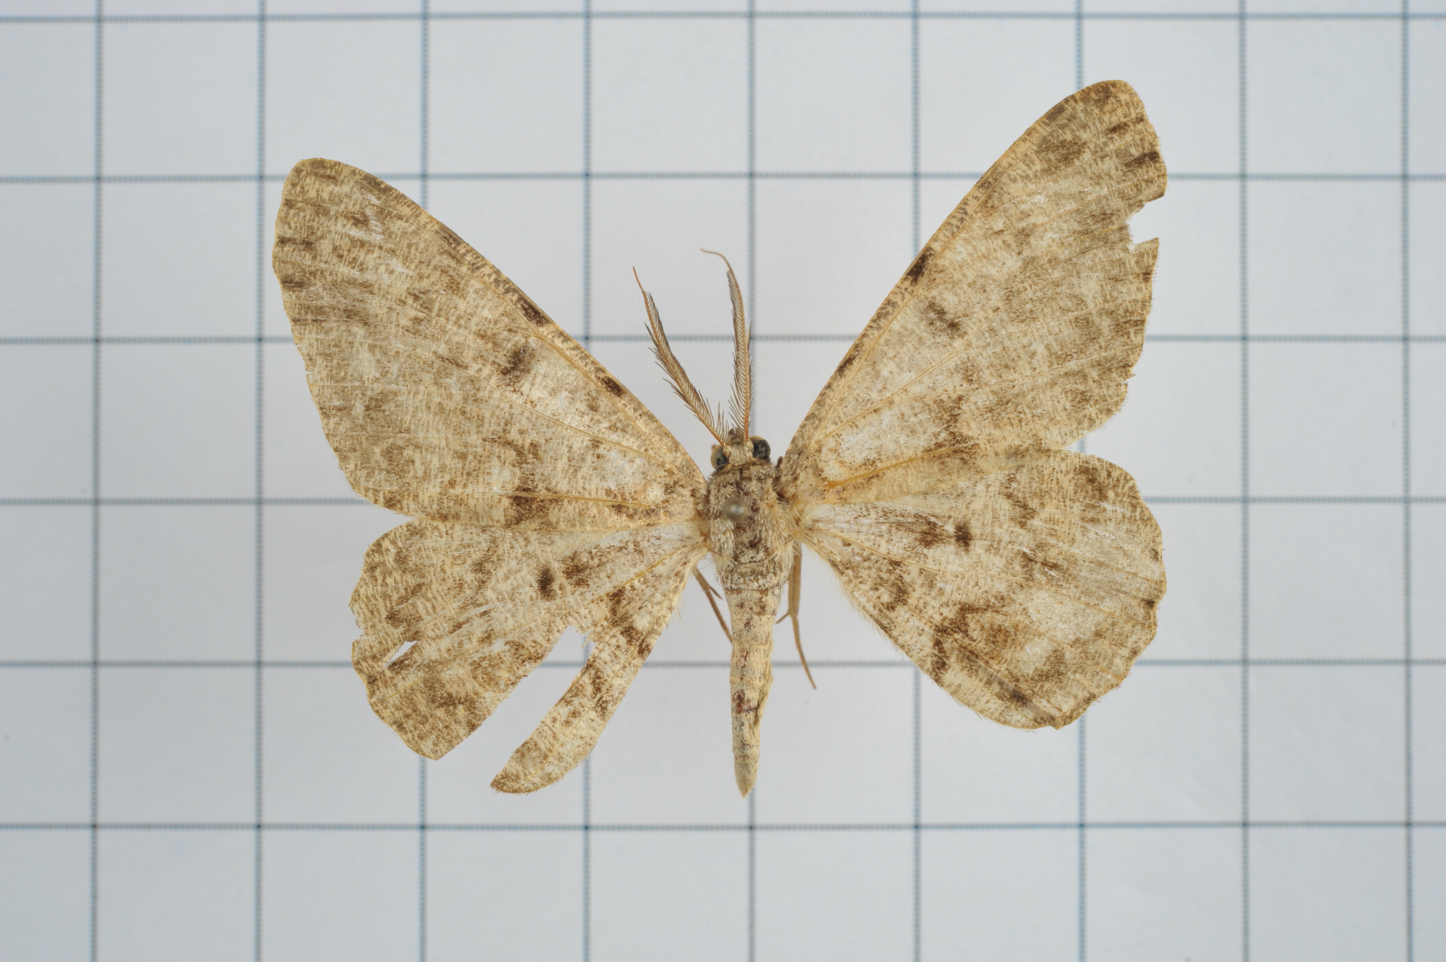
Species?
Hypomecis cineracea
